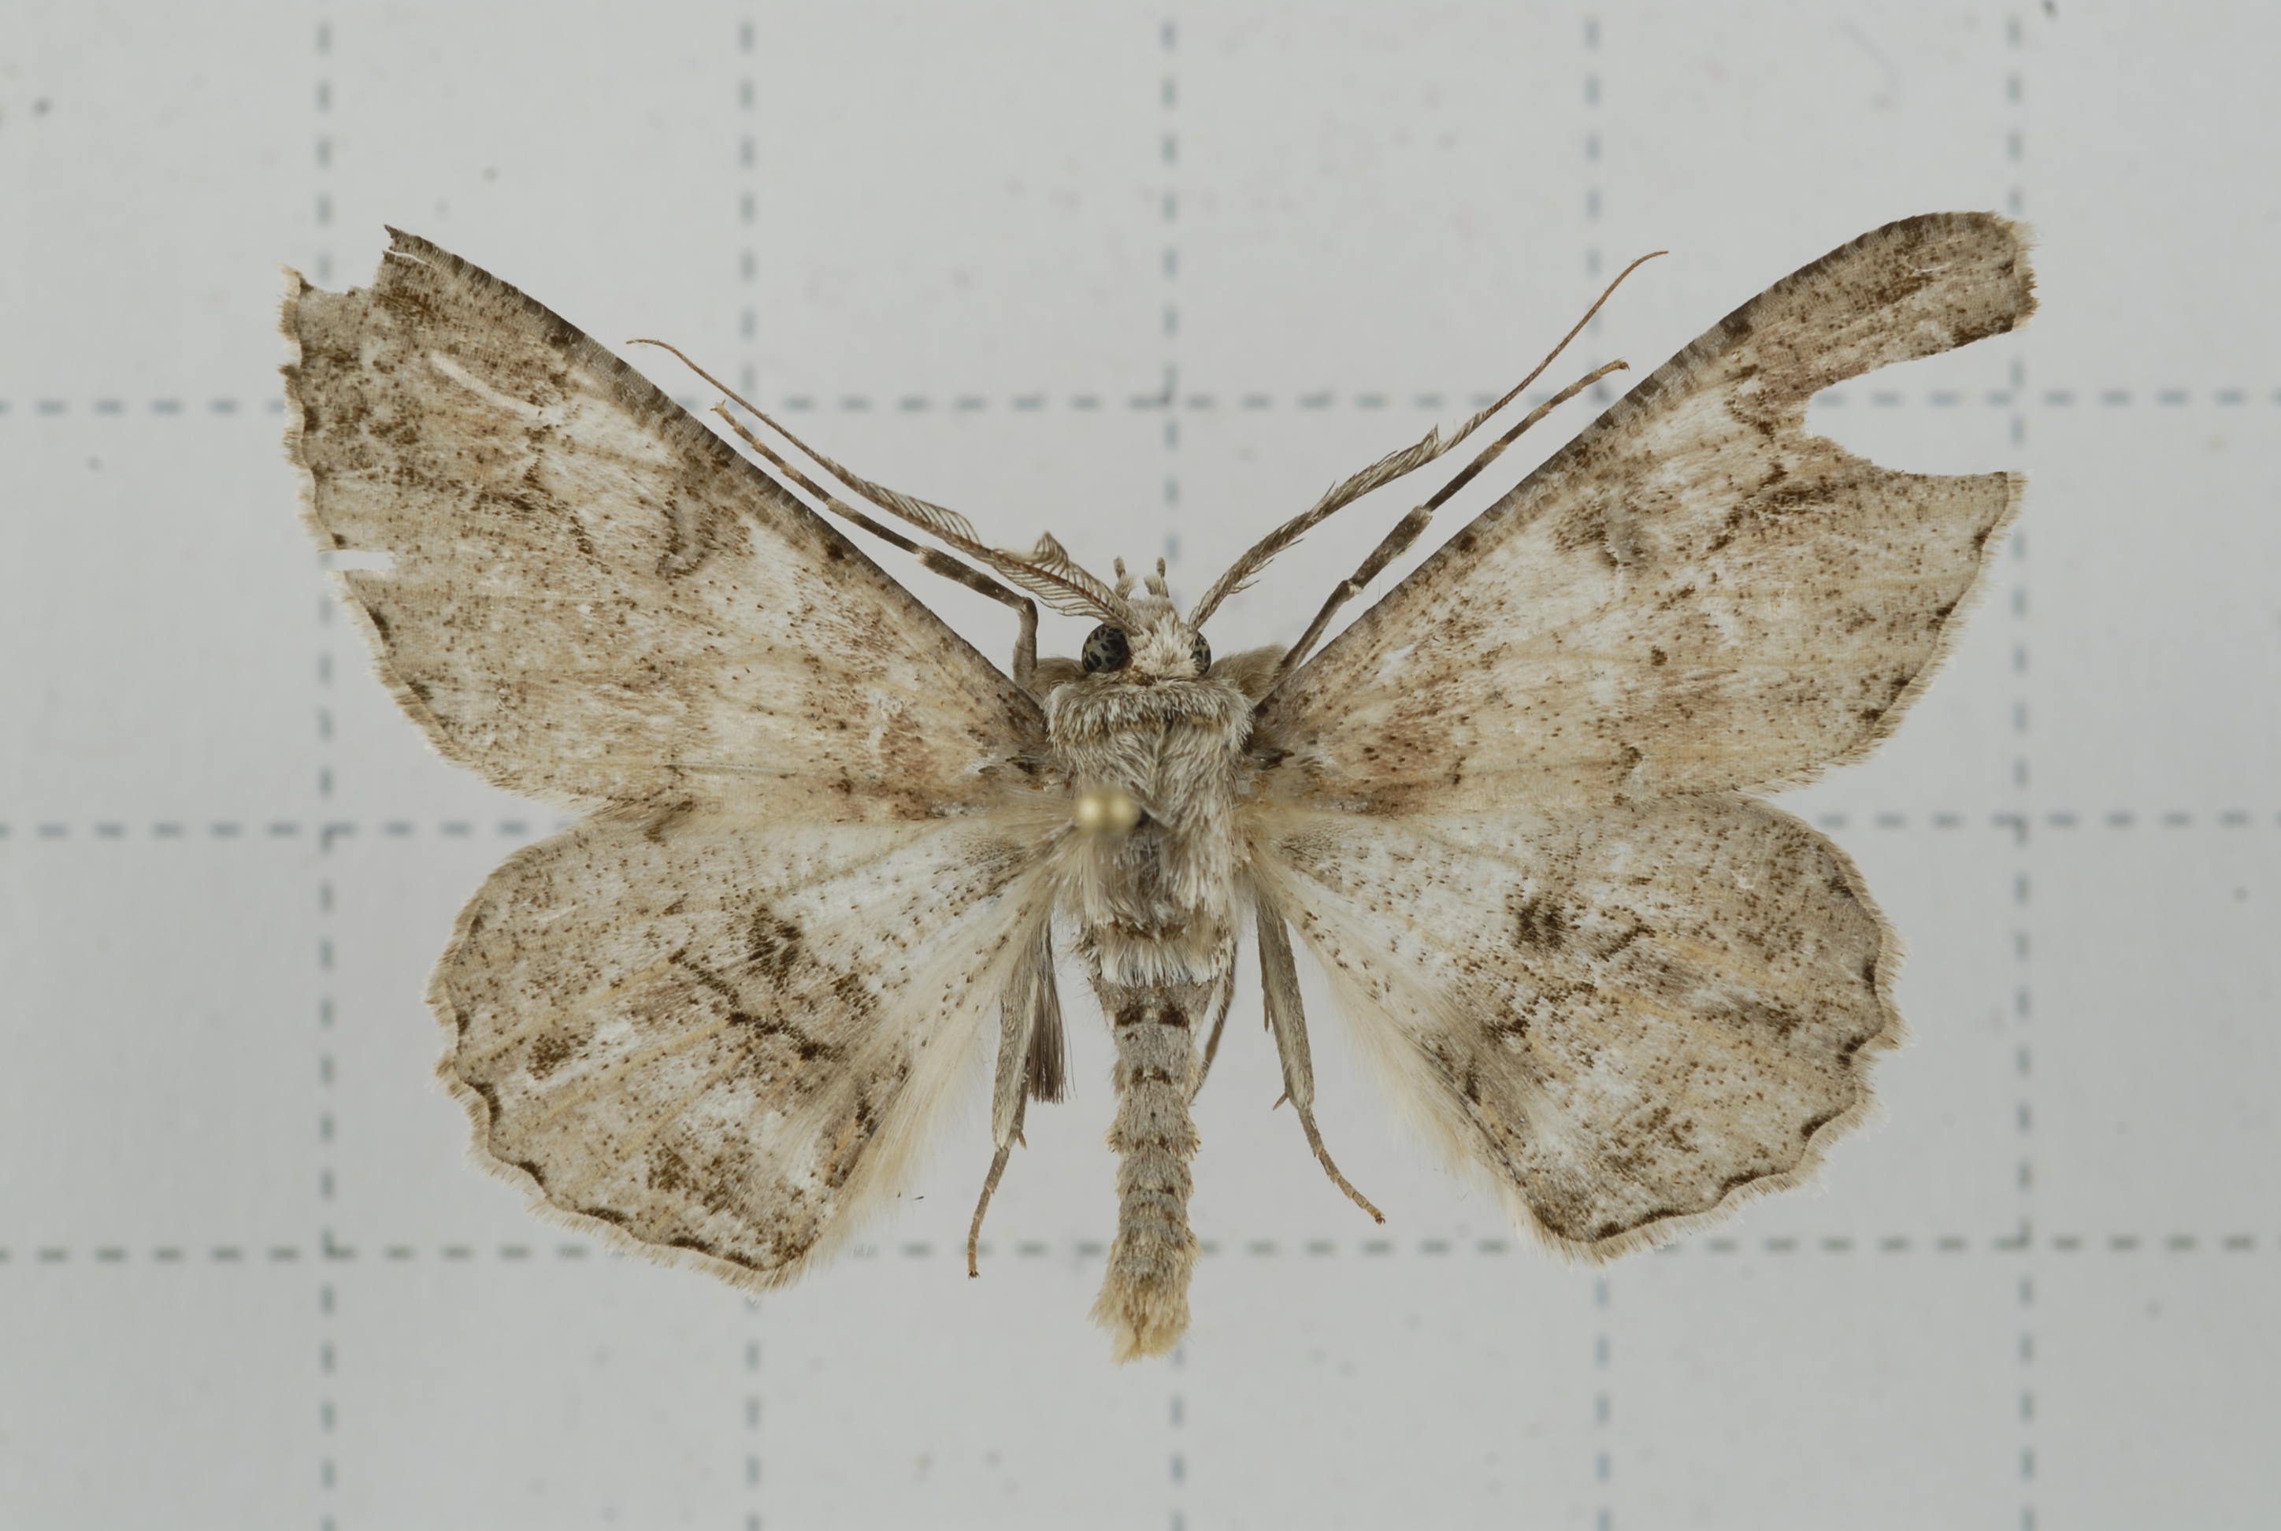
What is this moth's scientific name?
Ascotis selenaria imparata
